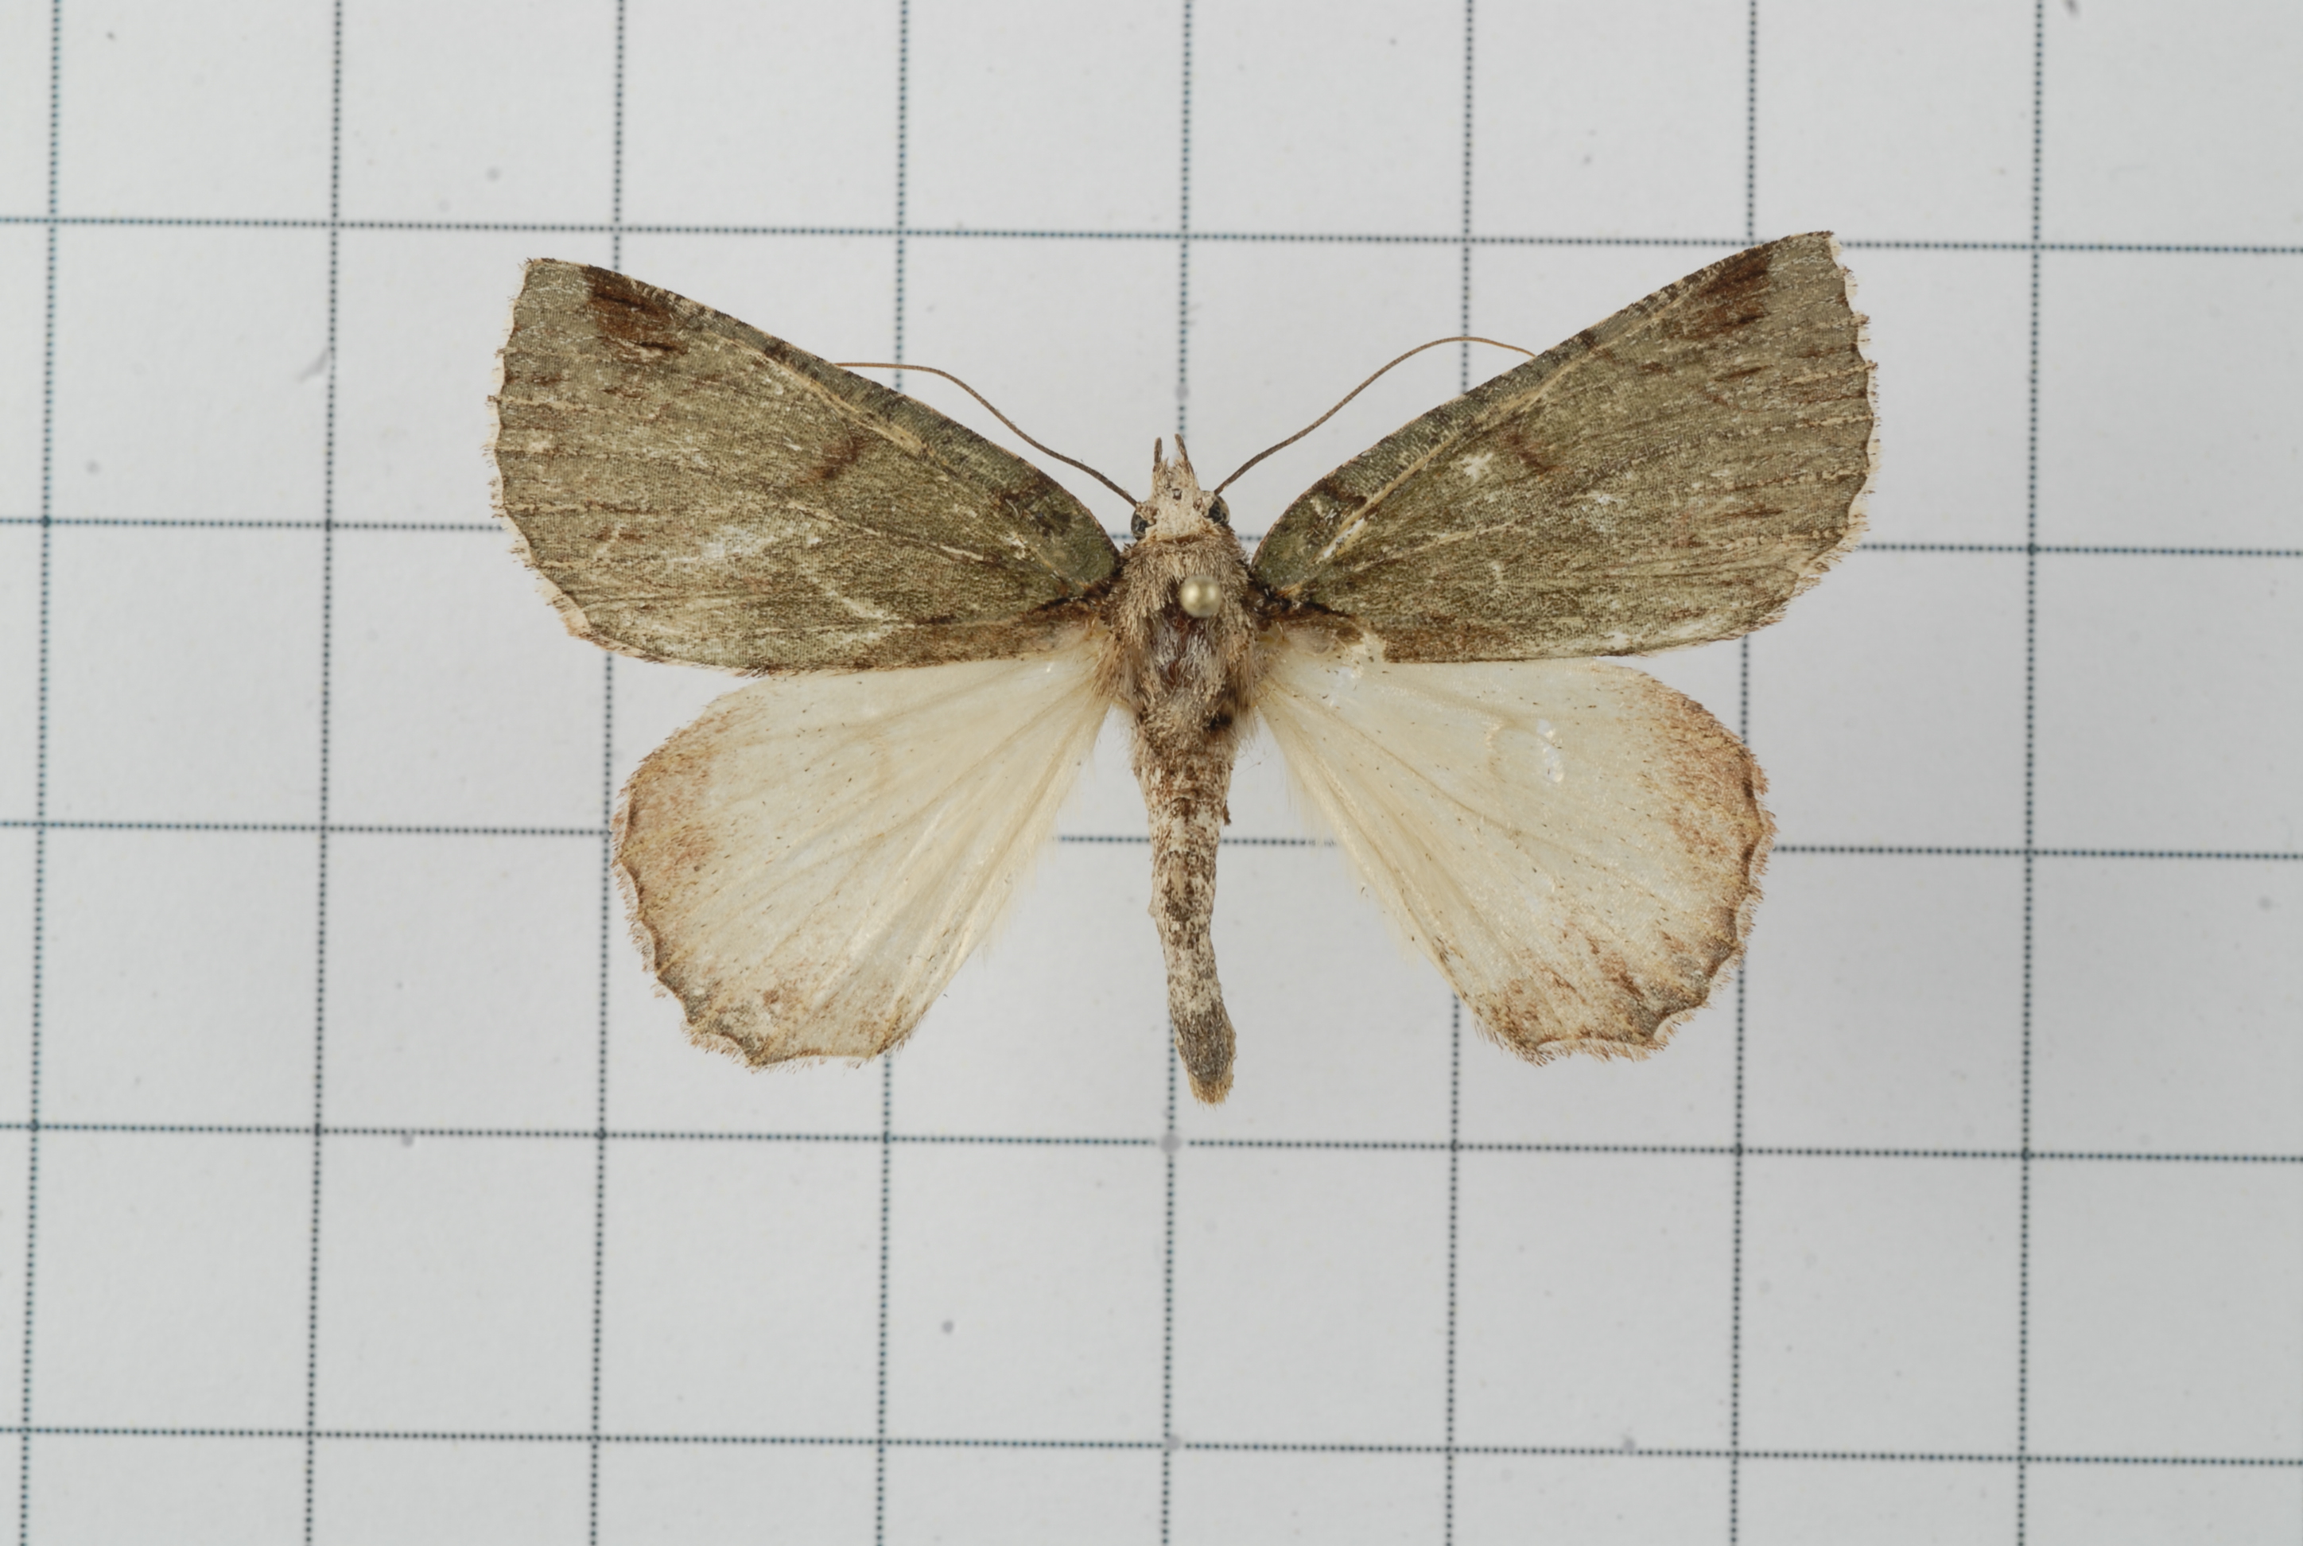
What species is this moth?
Dindica purpurata
